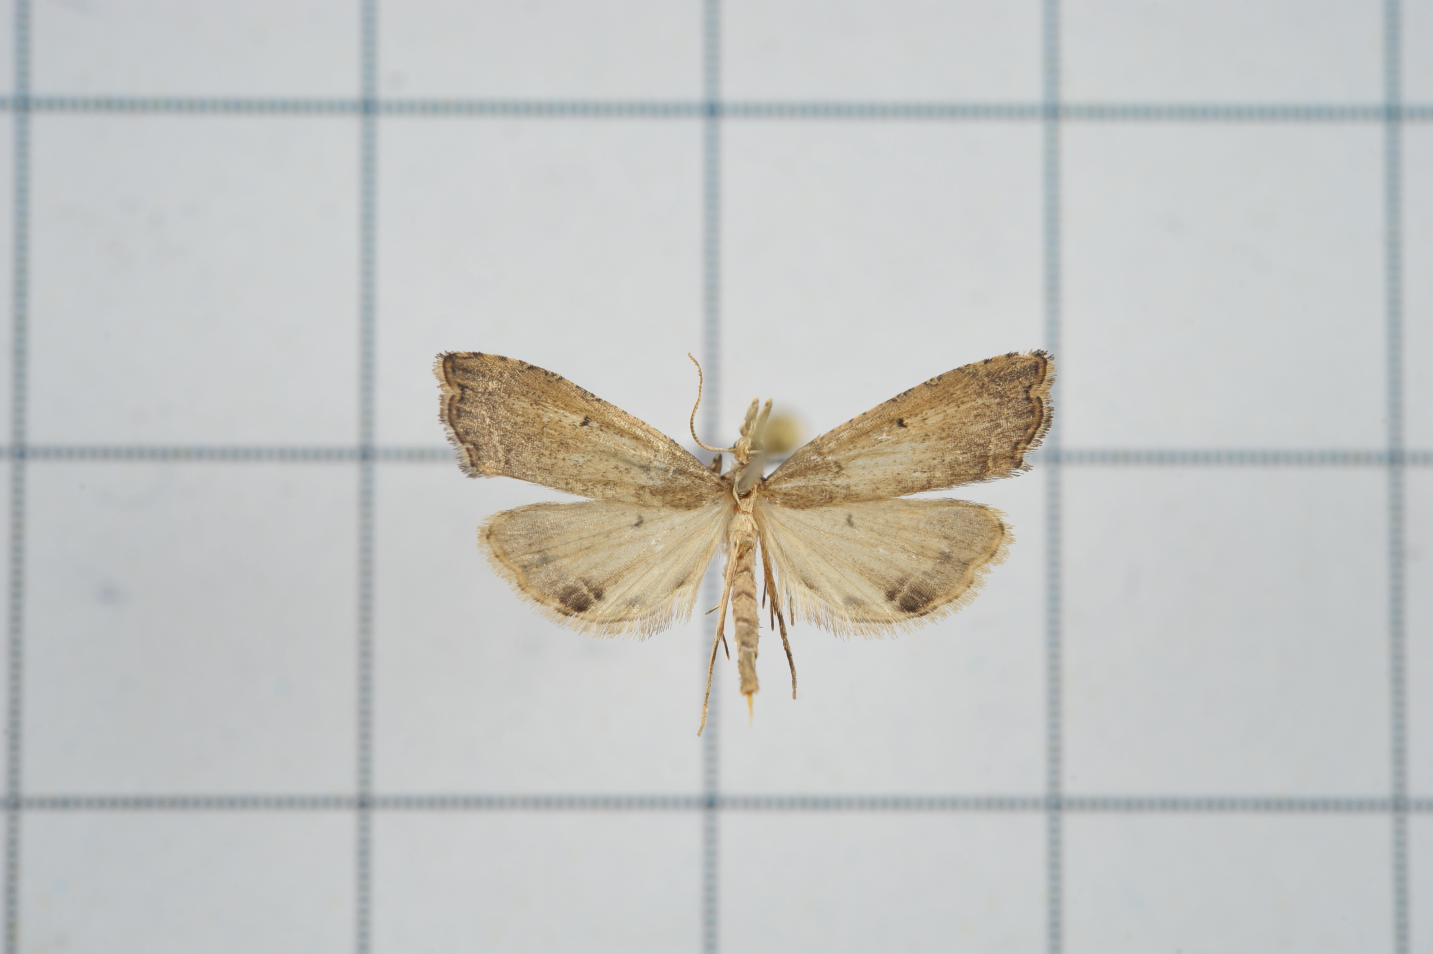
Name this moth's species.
Diplopseustis perieresalis
